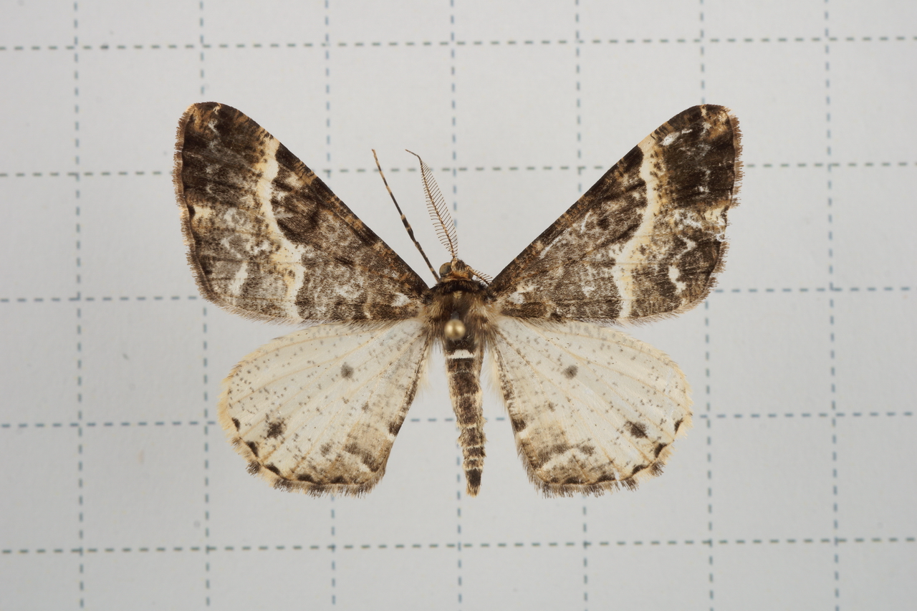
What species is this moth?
Harutalcis fumigata
